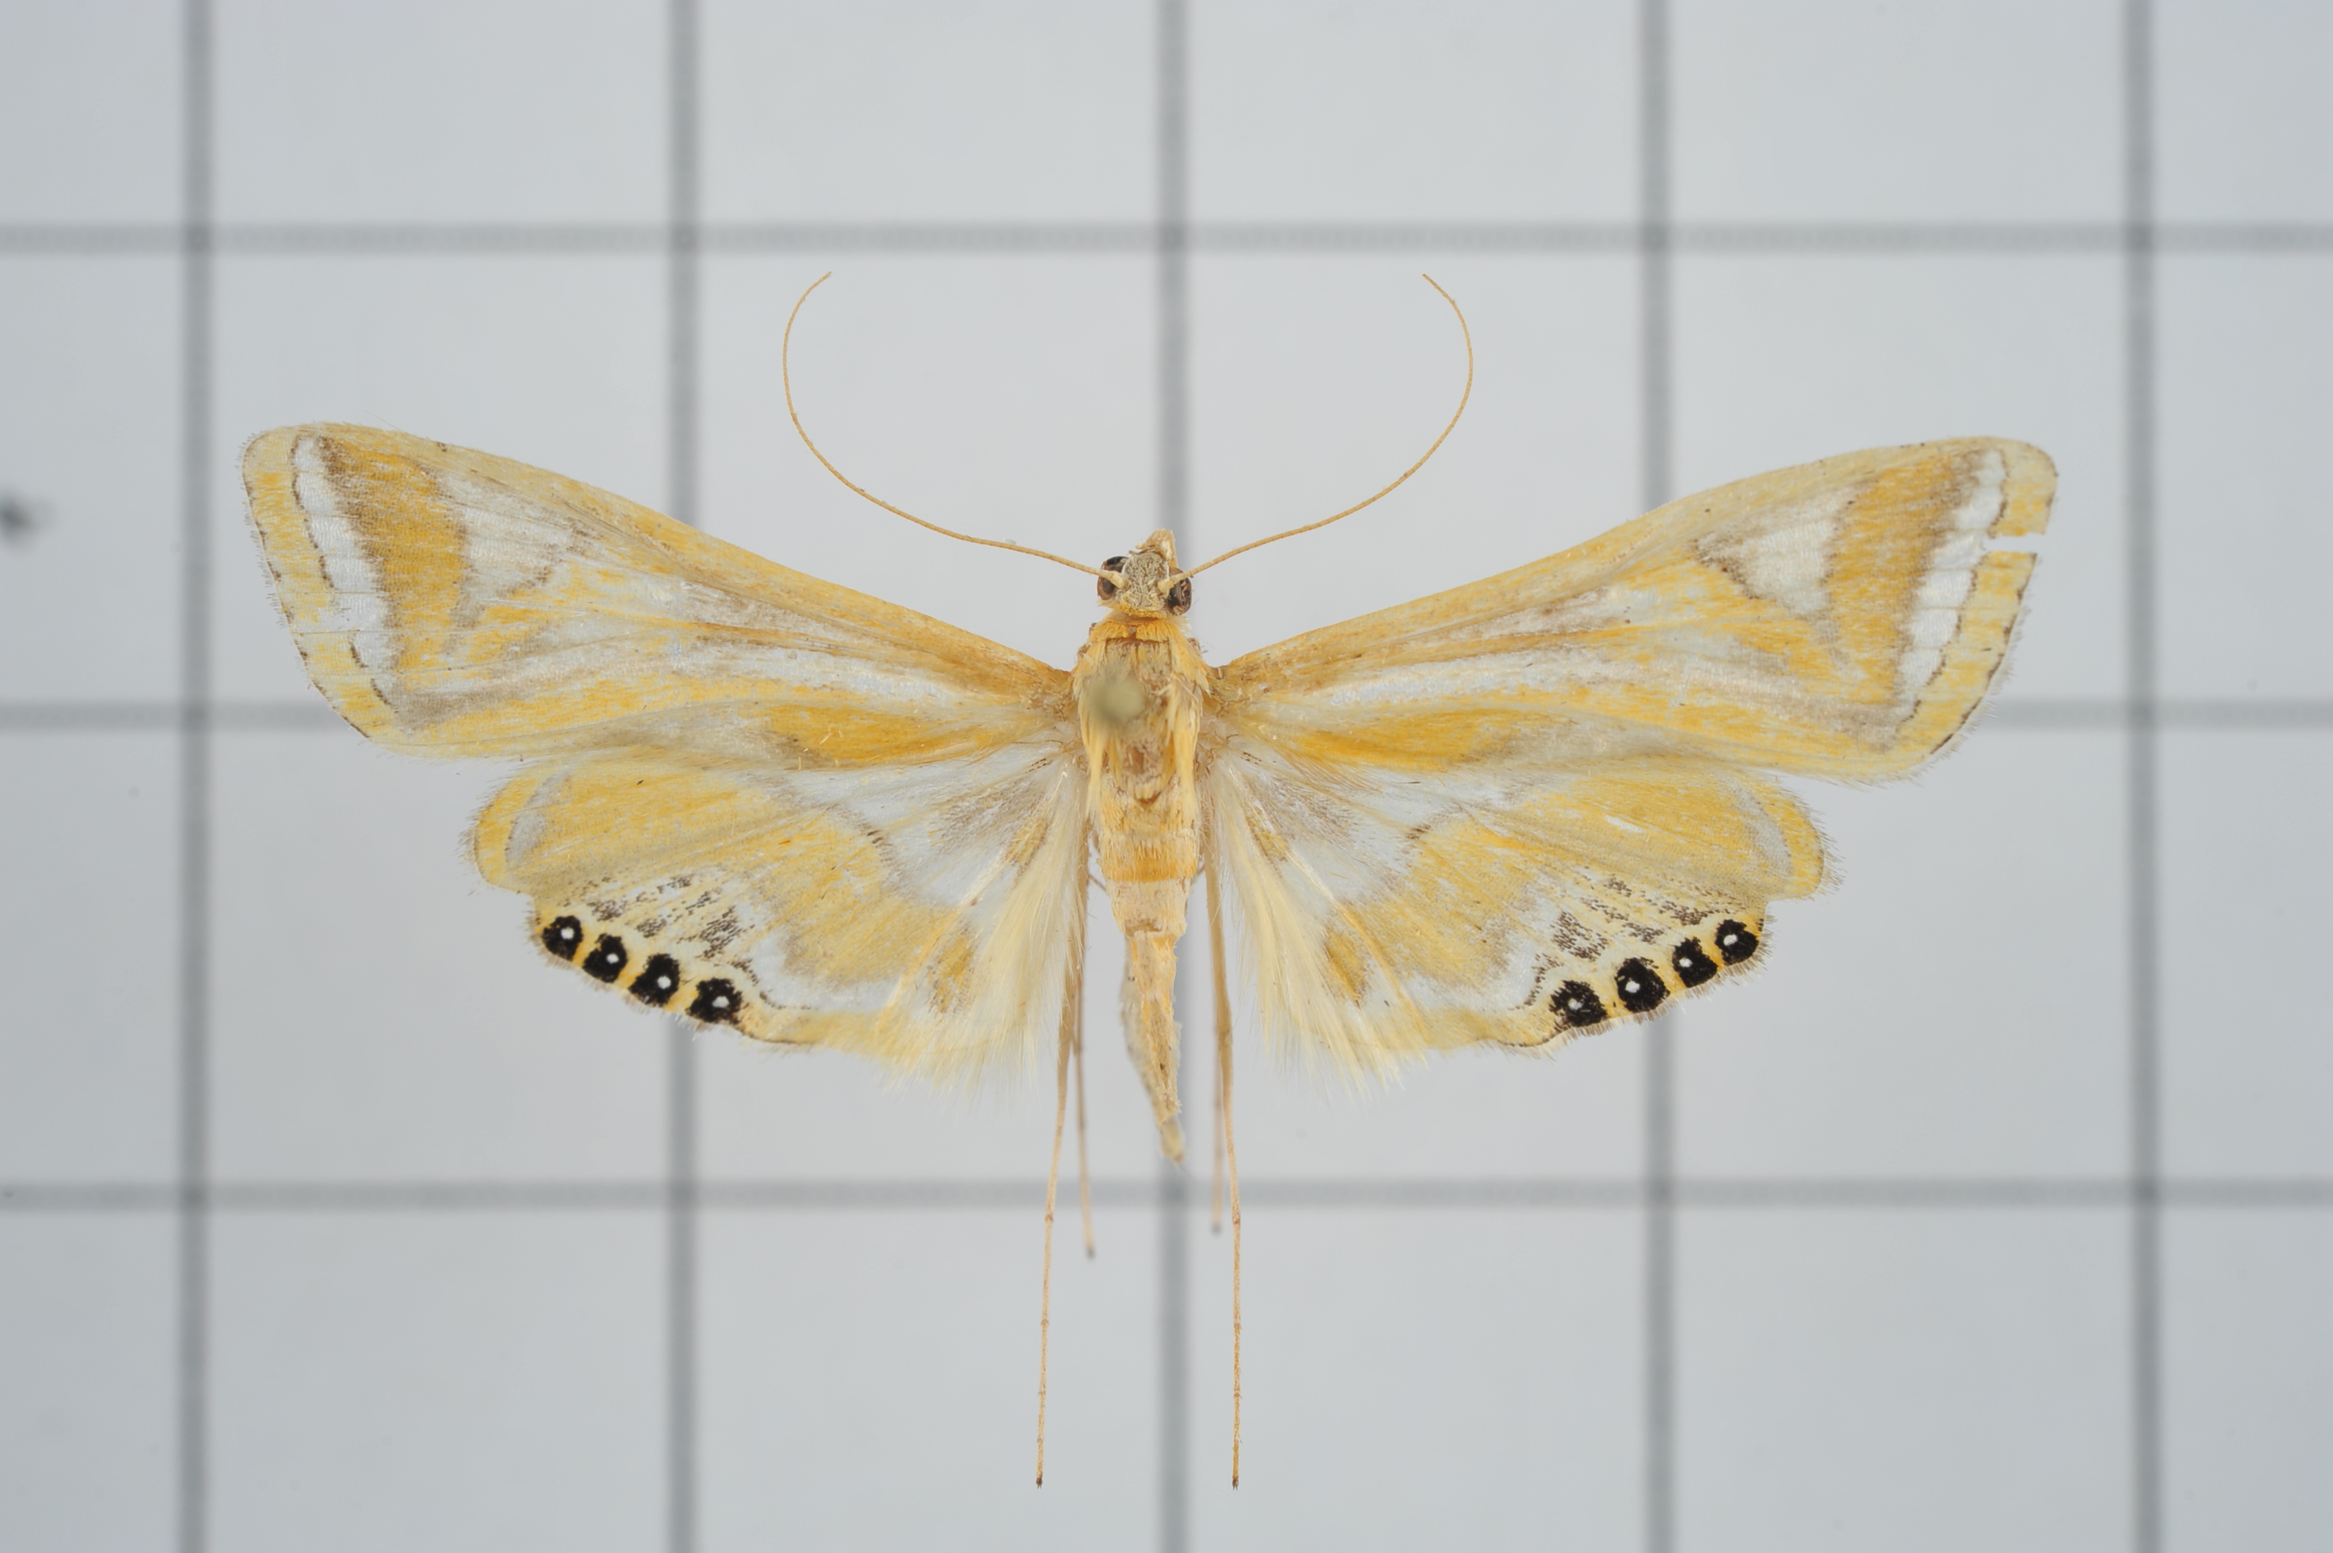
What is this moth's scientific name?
Eoophyla conjunctalis
